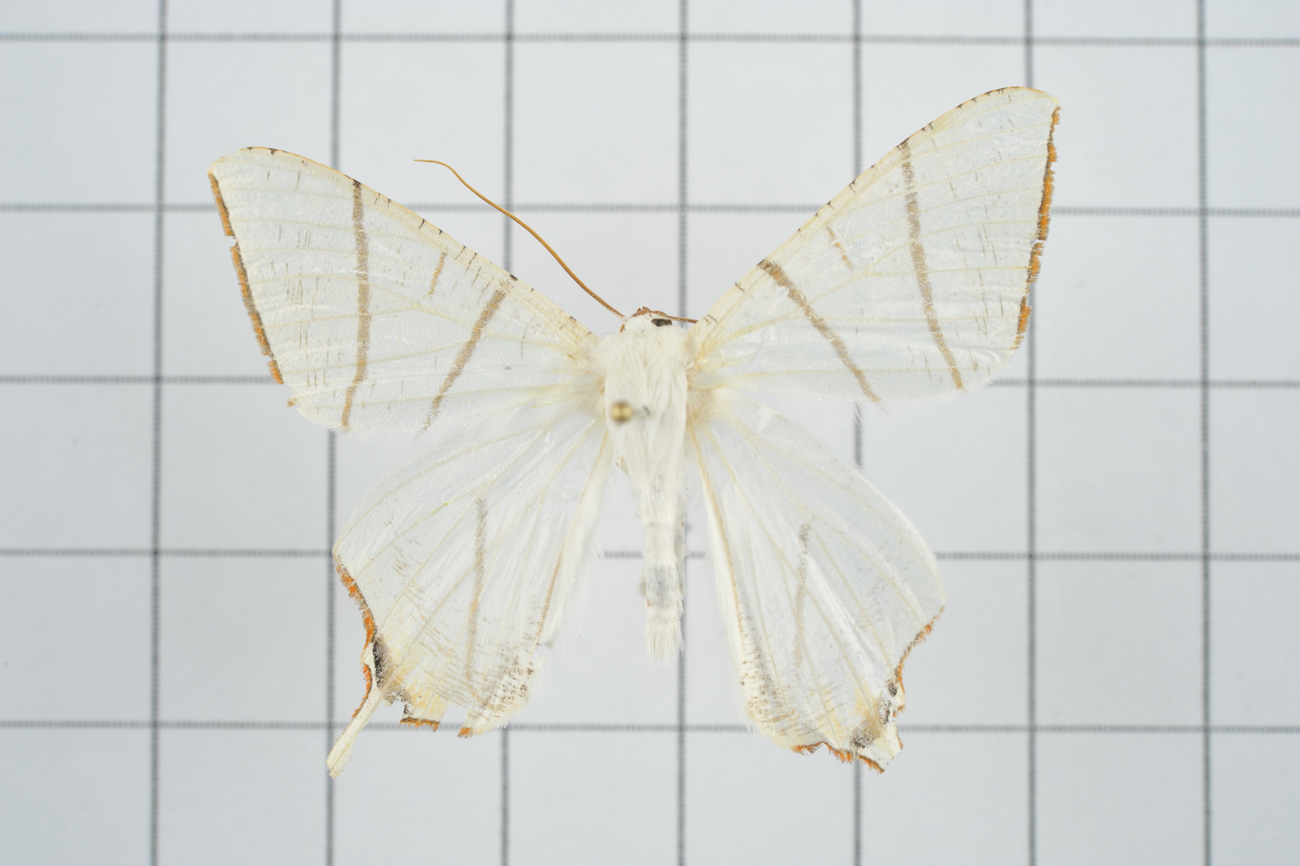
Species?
Ourapteryx clara formosana
